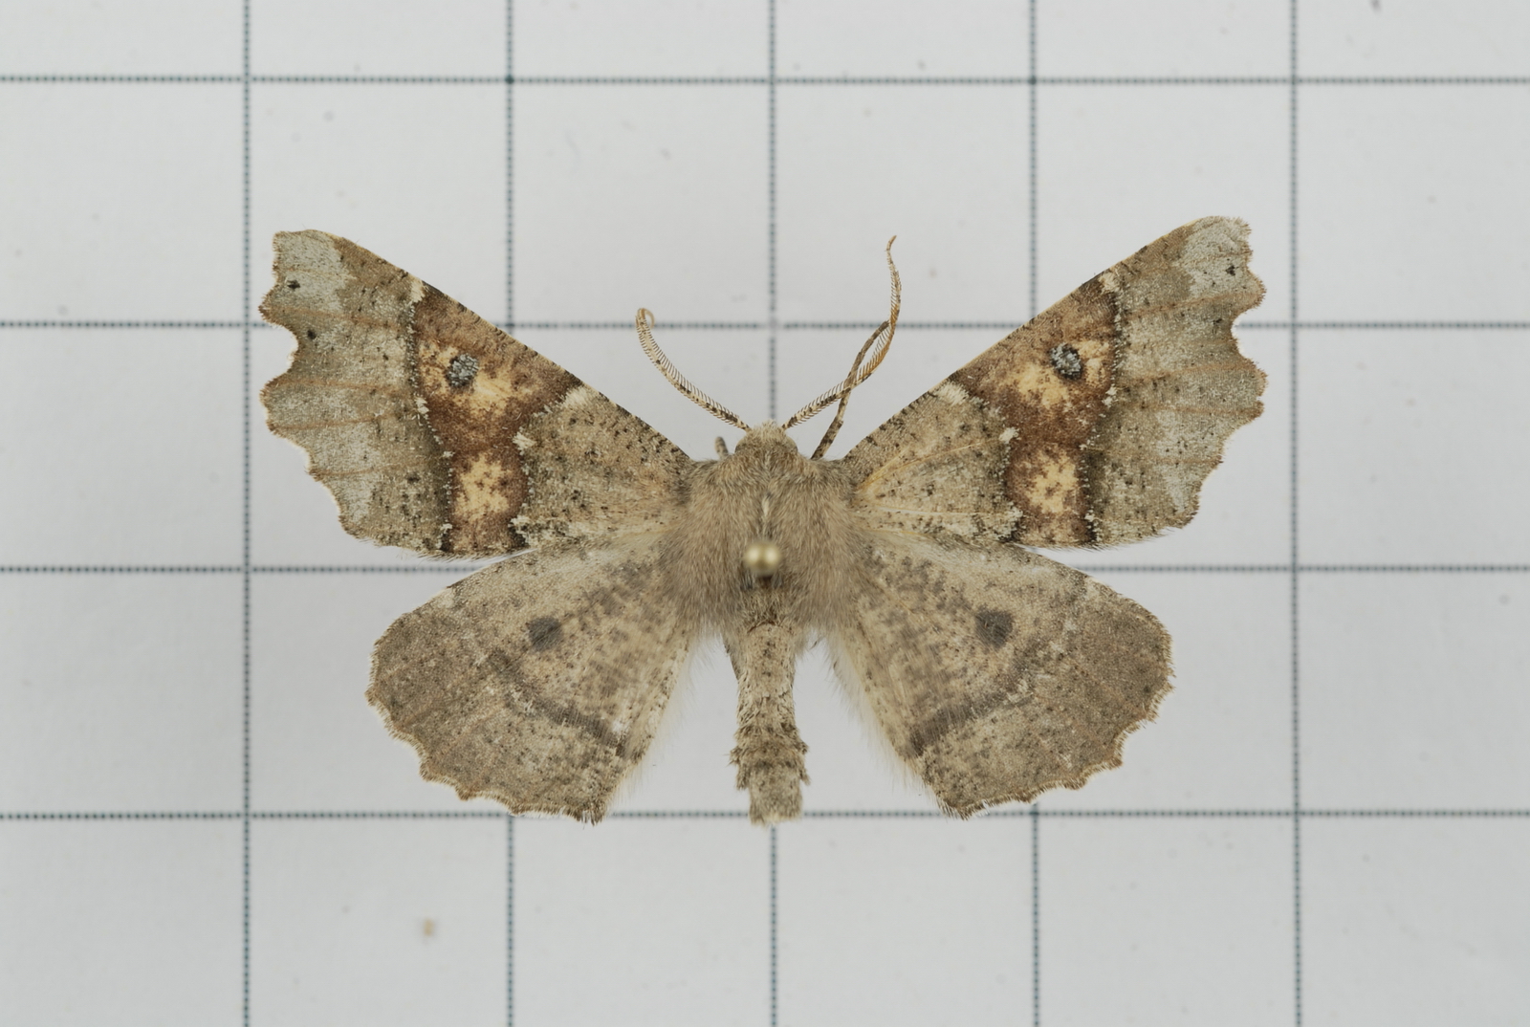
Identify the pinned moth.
Odontopera insulata insulata
